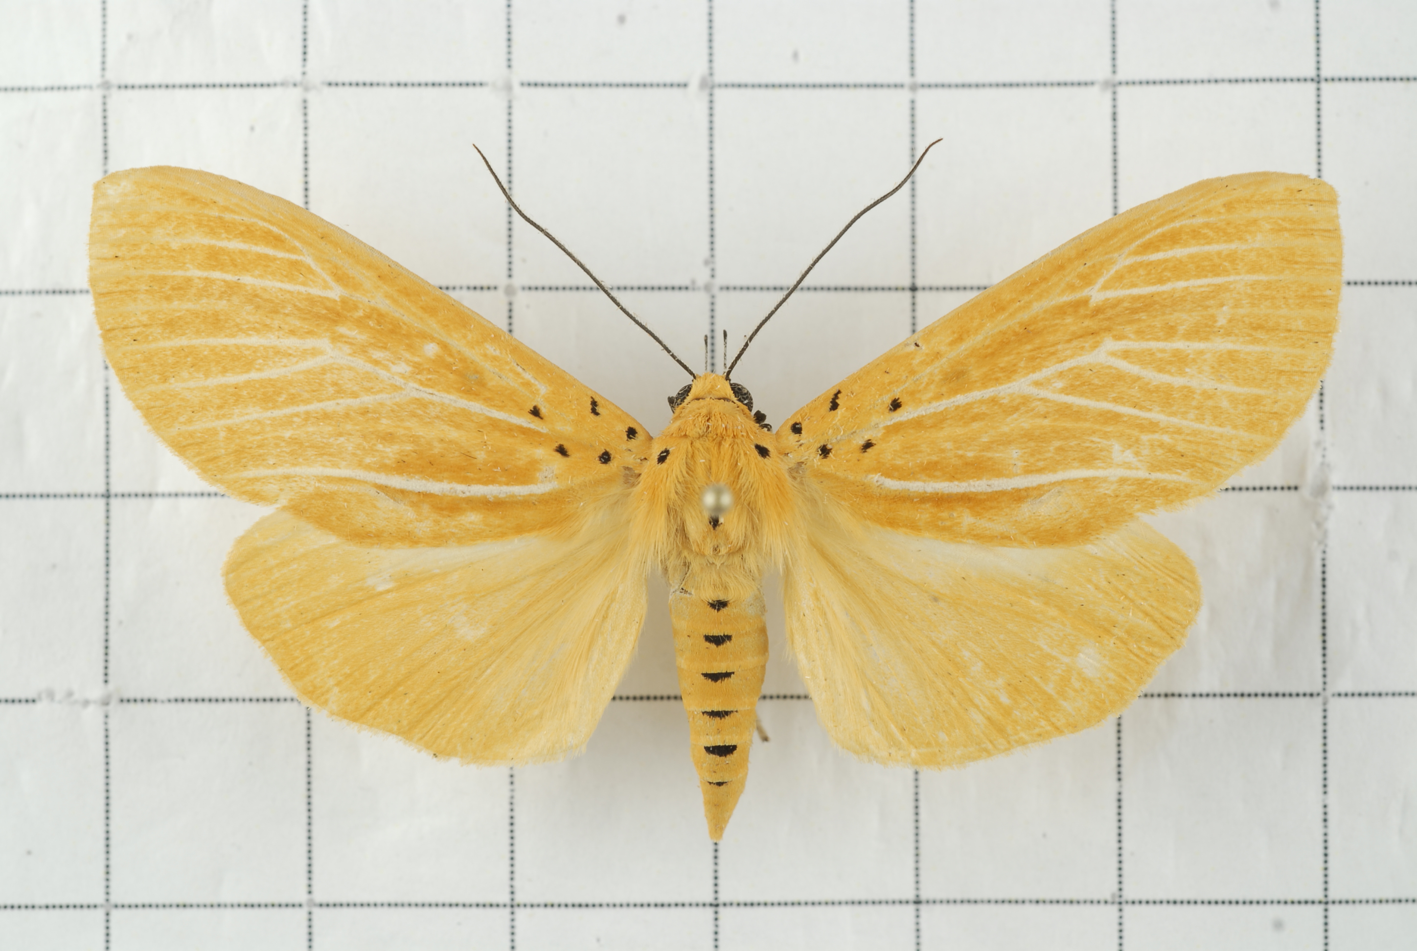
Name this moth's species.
Asota egens confinis
